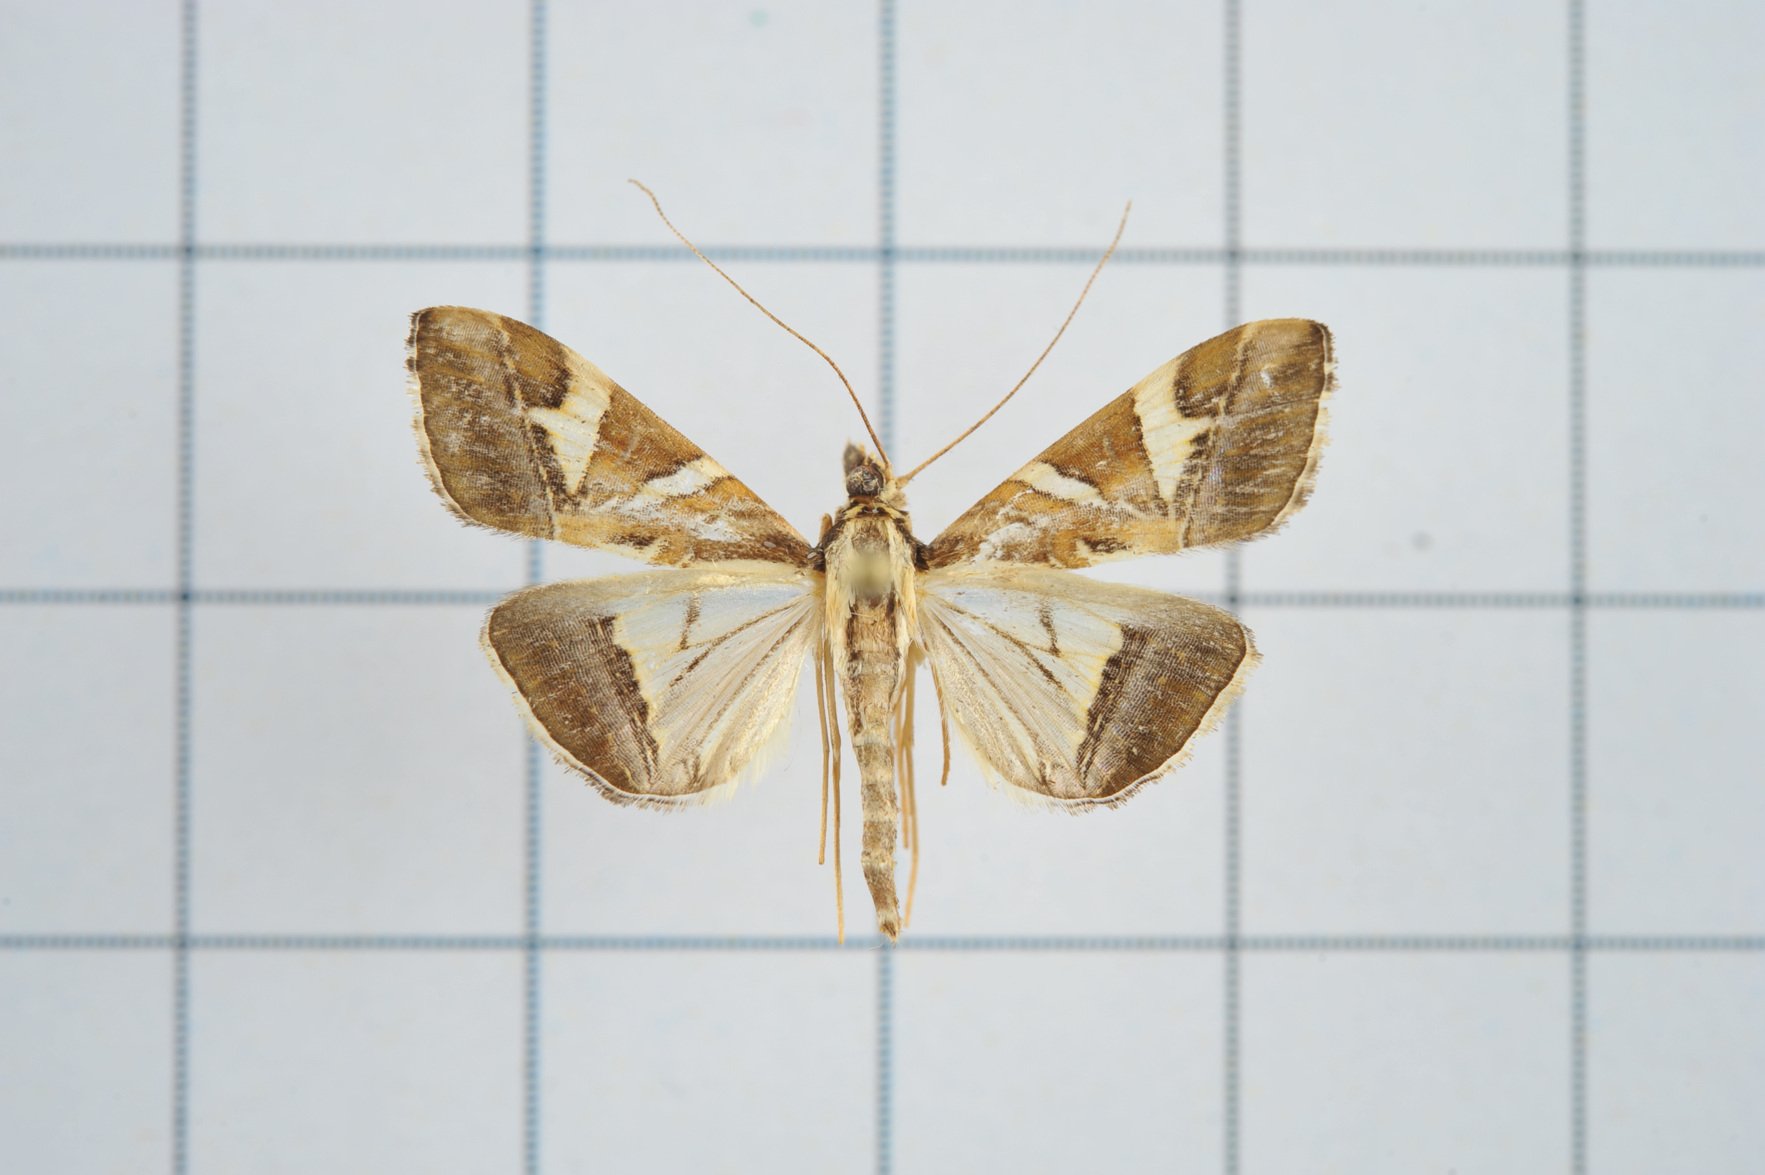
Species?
Agrioglypta itysalis
